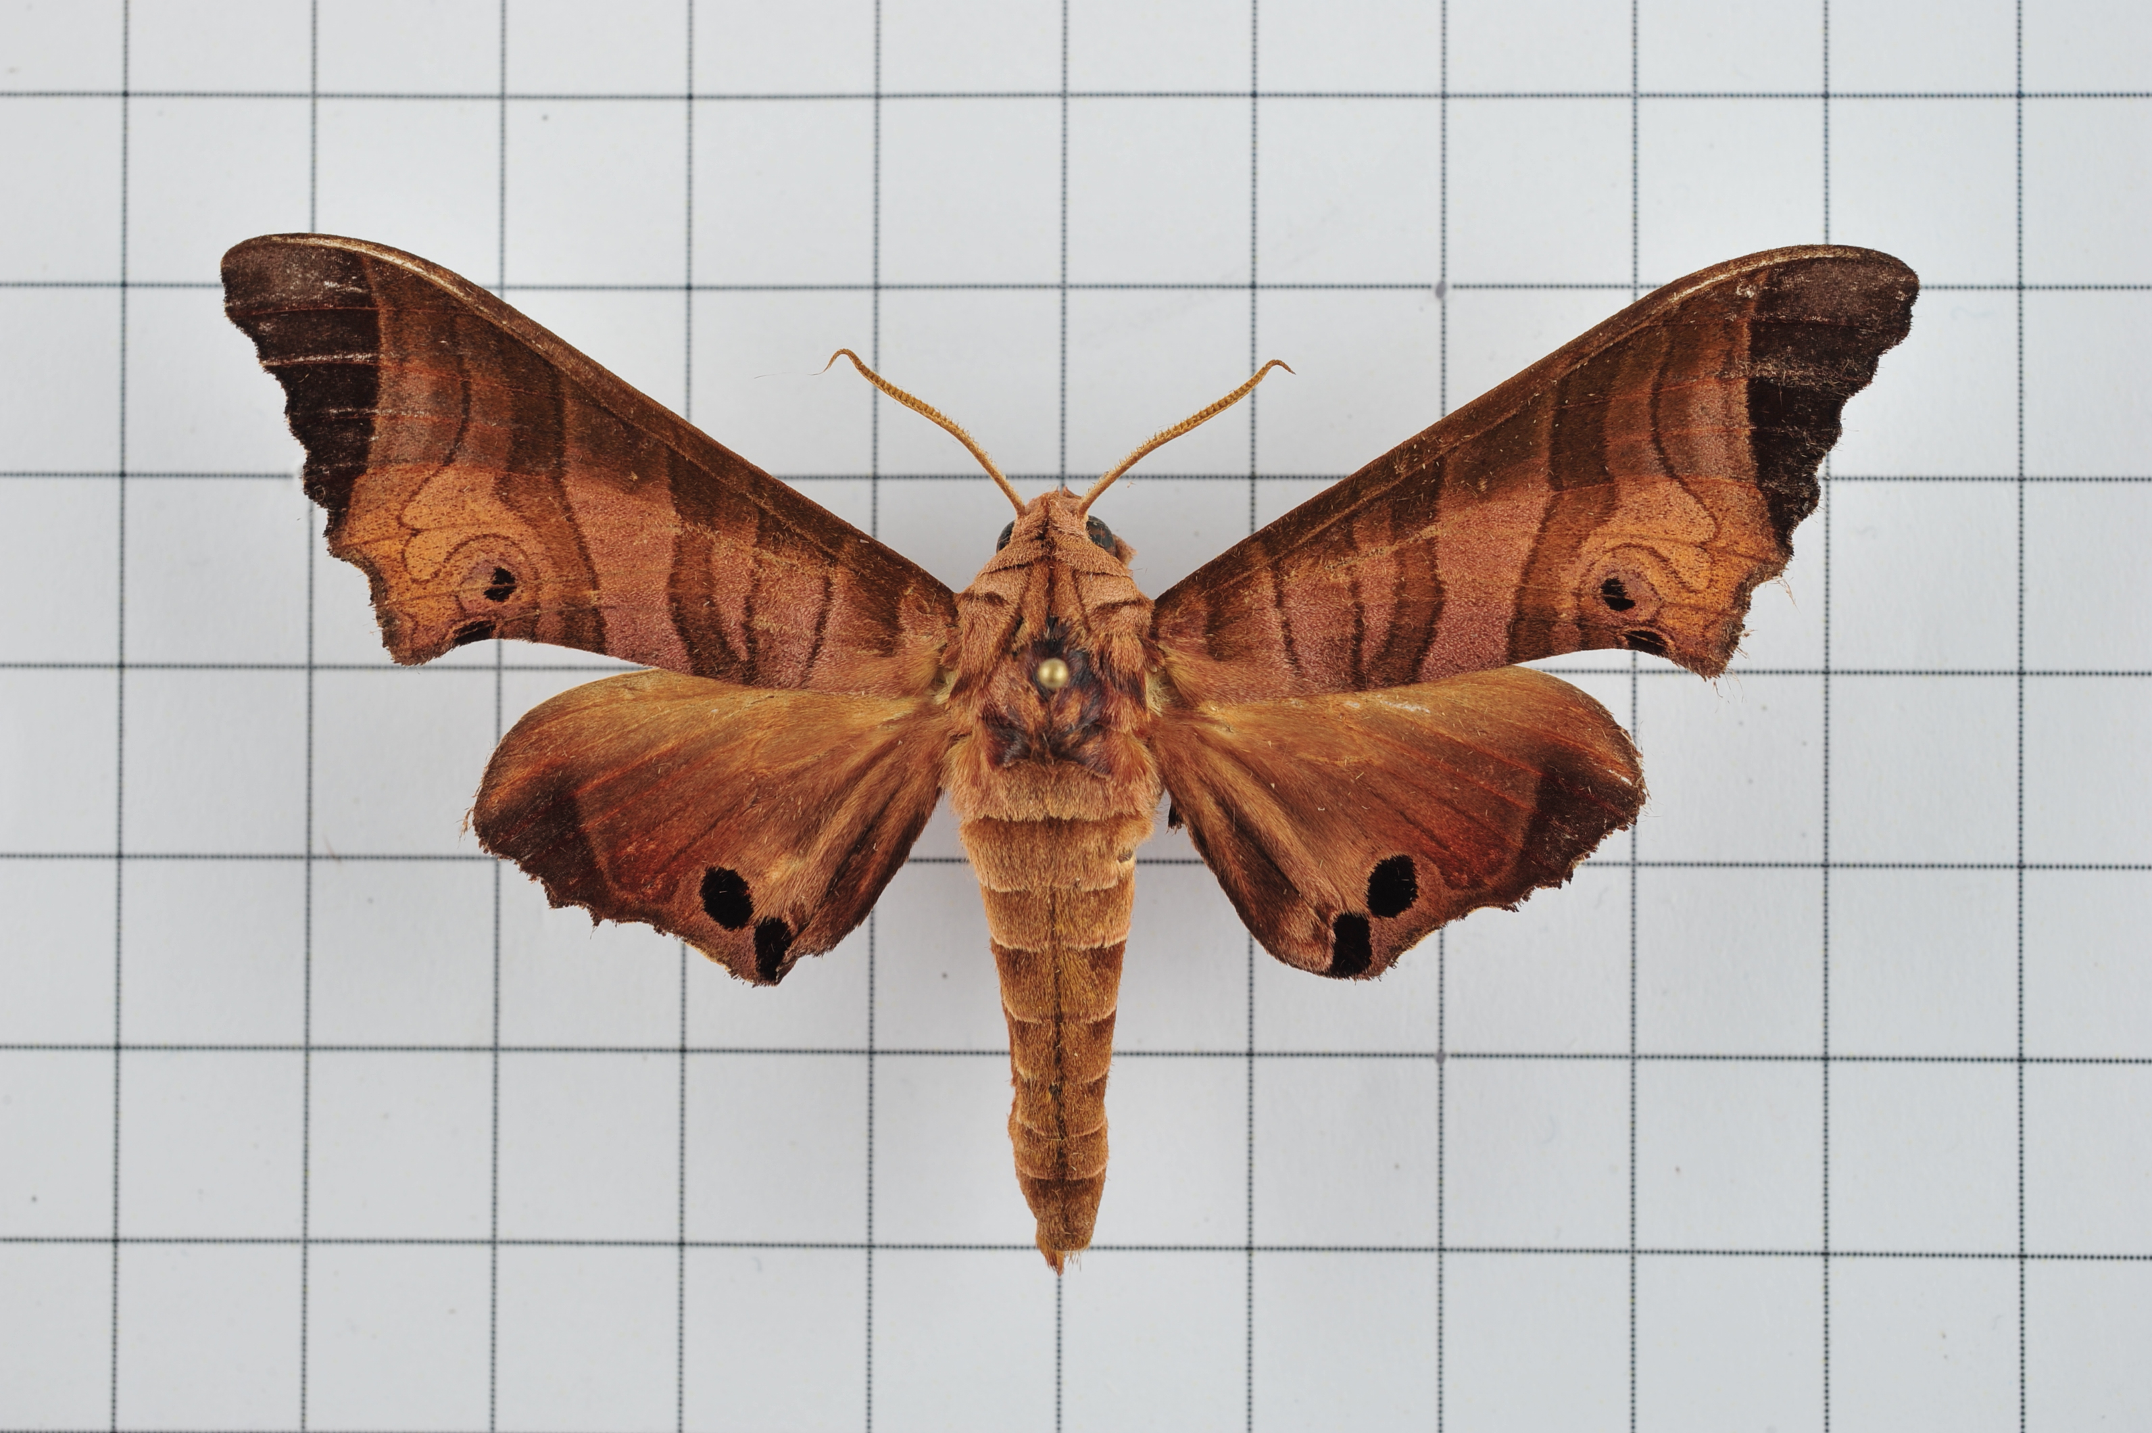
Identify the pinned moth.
Marumba saishiuana formosana
